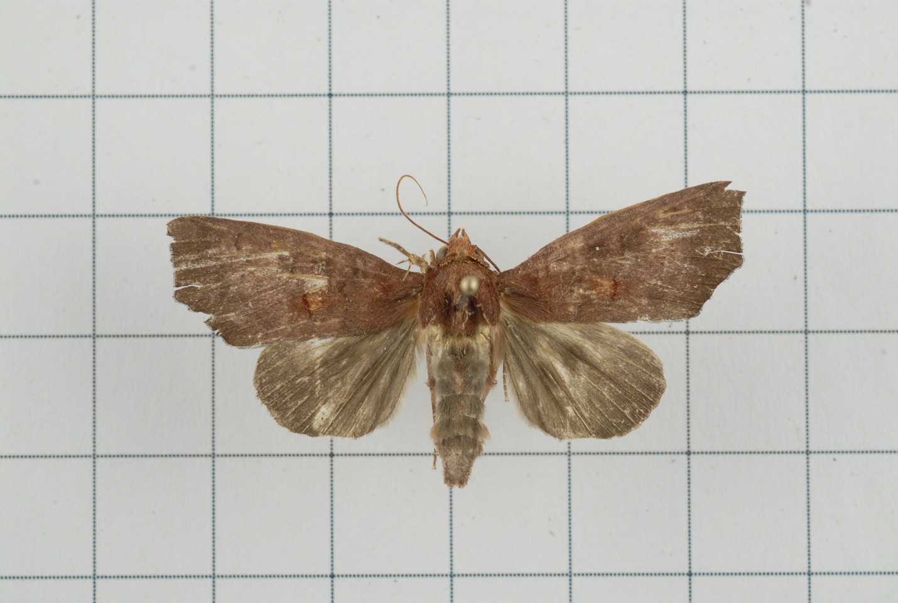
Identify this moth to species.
Rusicada privata
